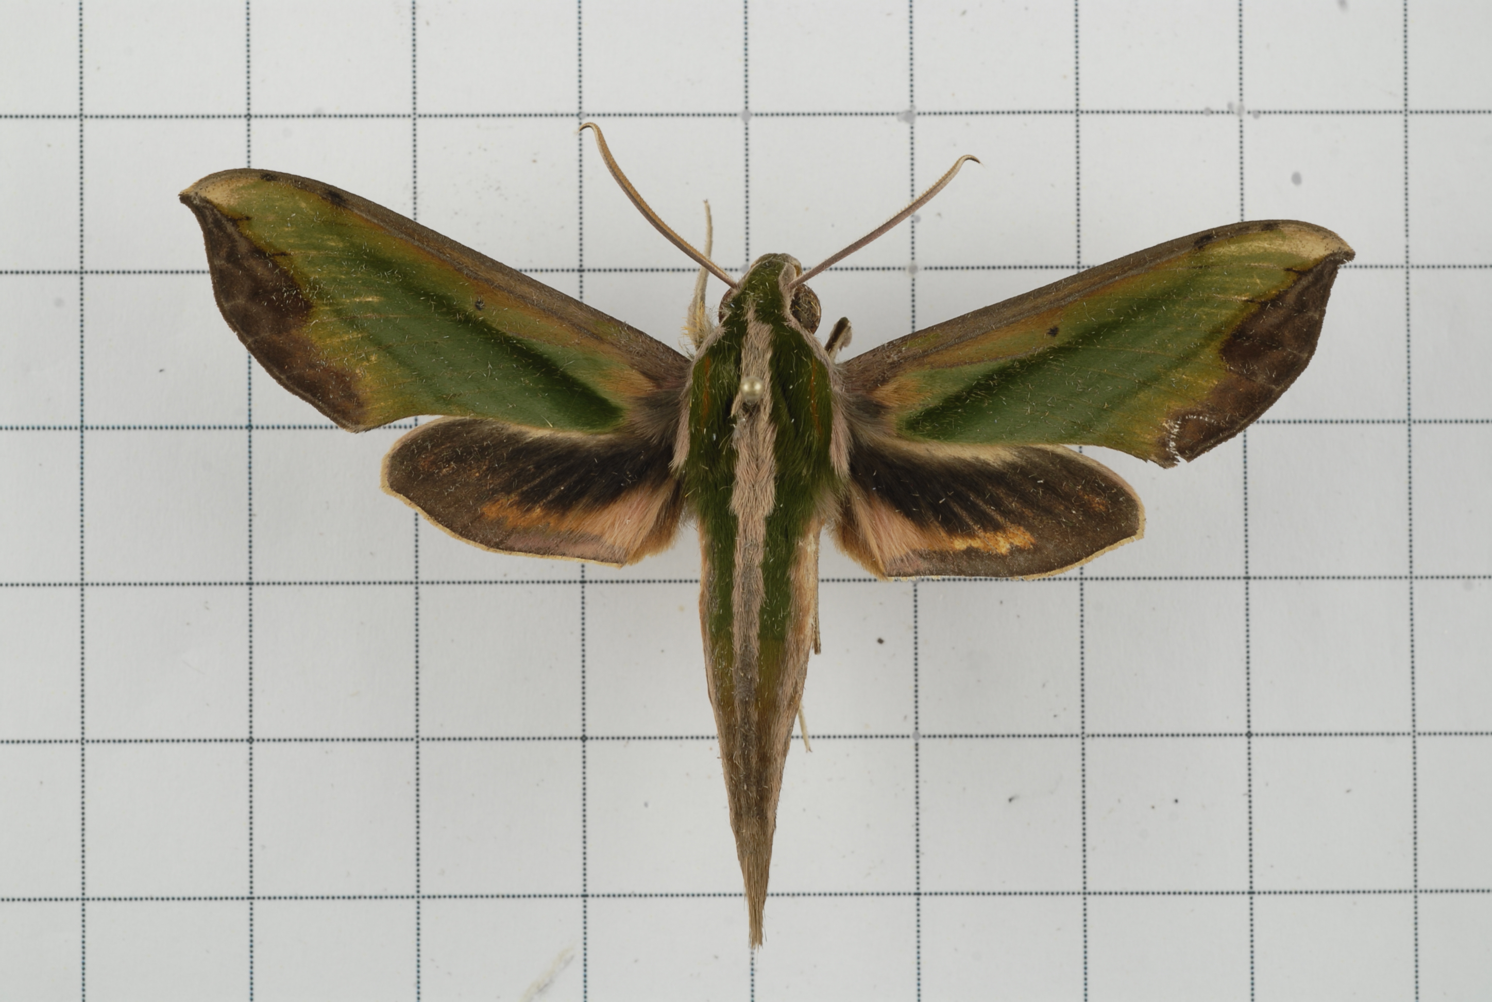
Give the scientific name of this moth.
Pergesa acteus
